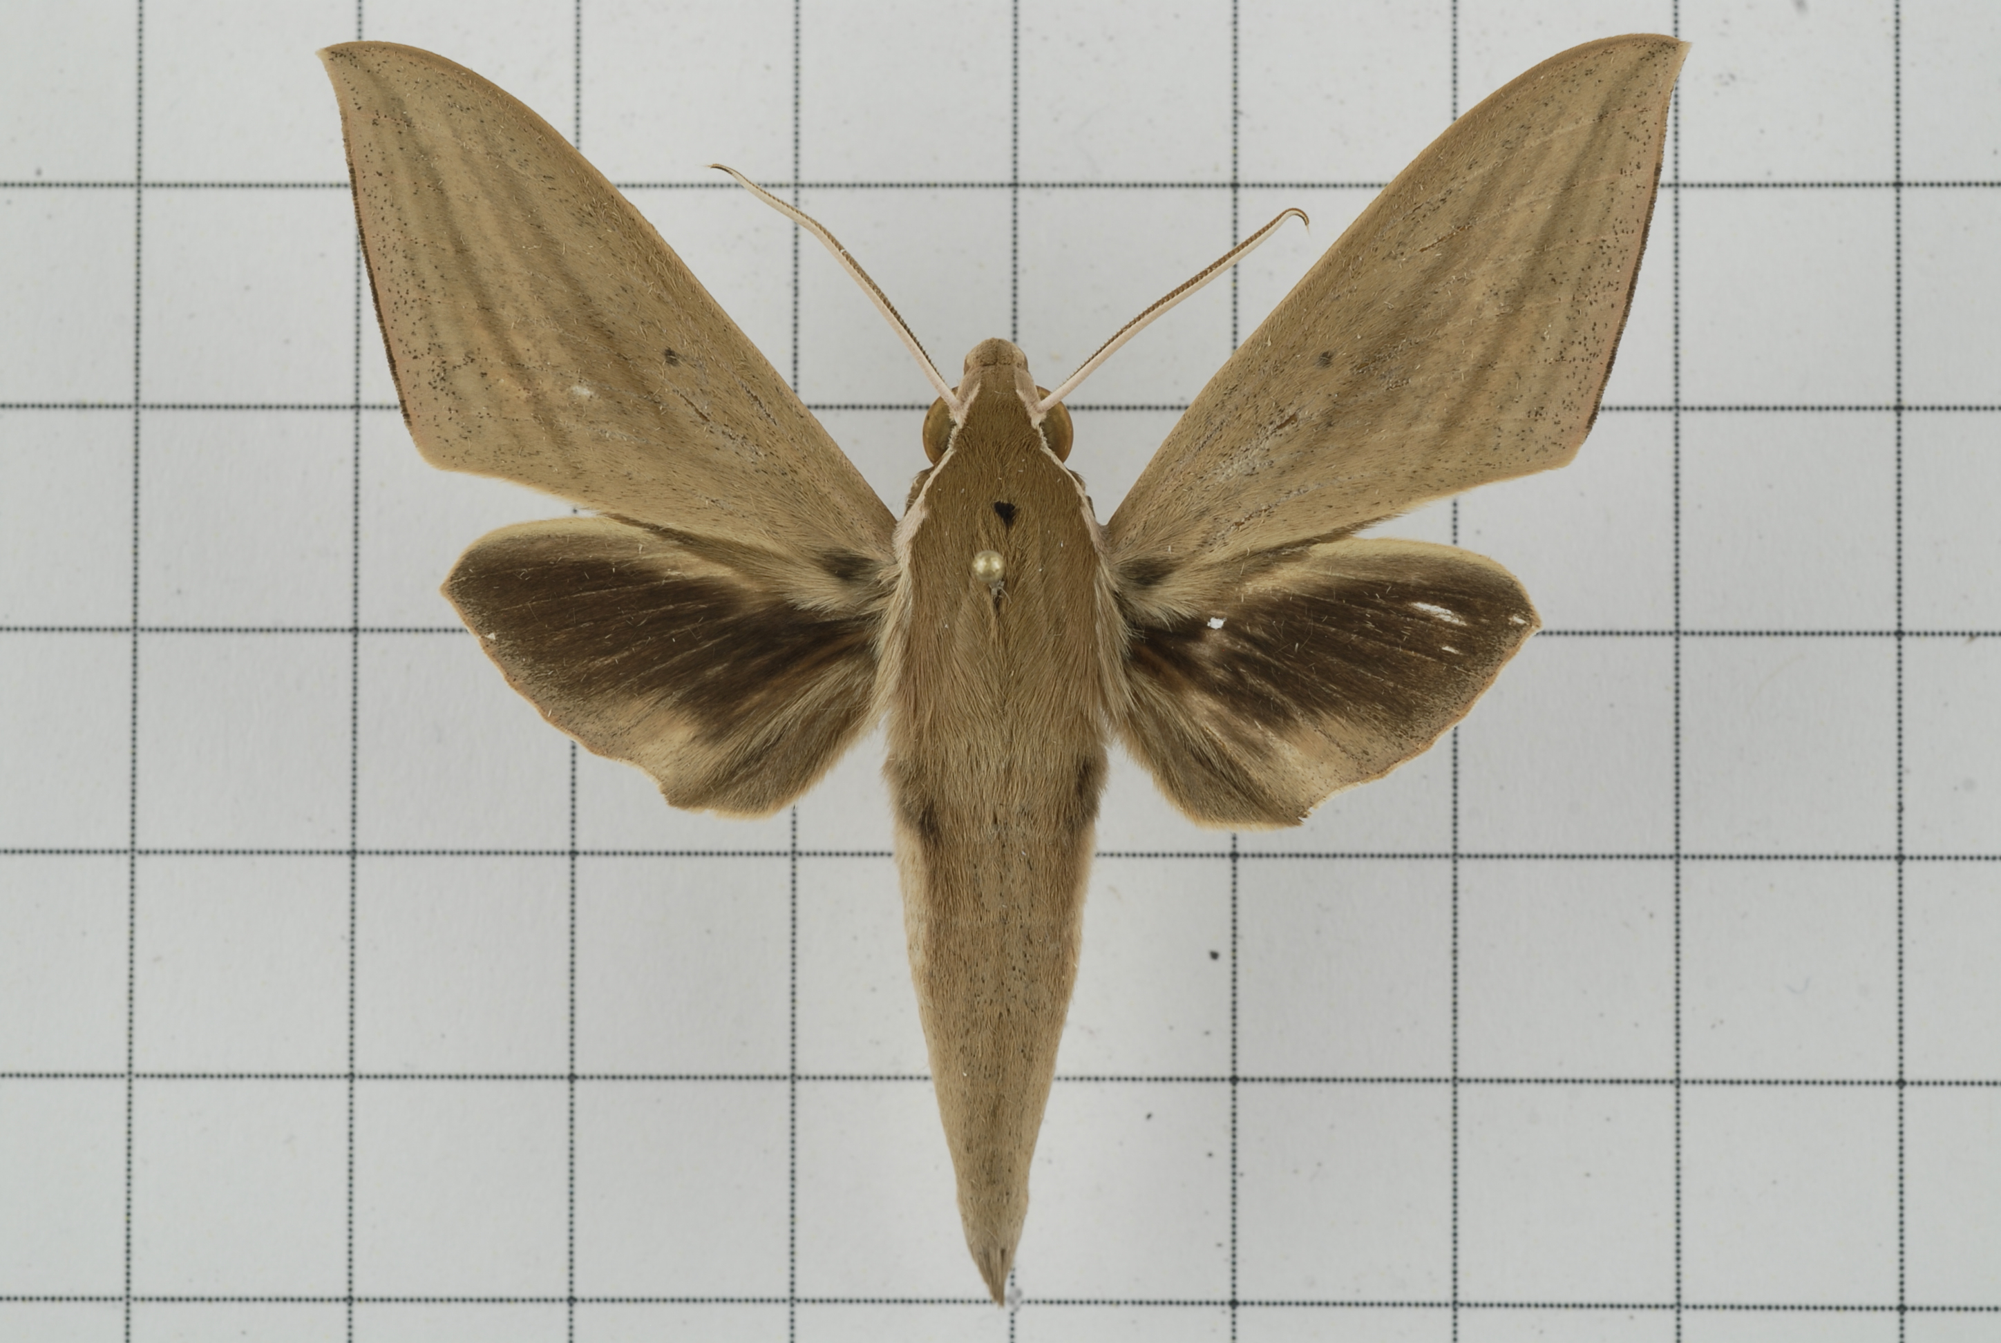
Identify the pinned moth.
Theretra lucasii
